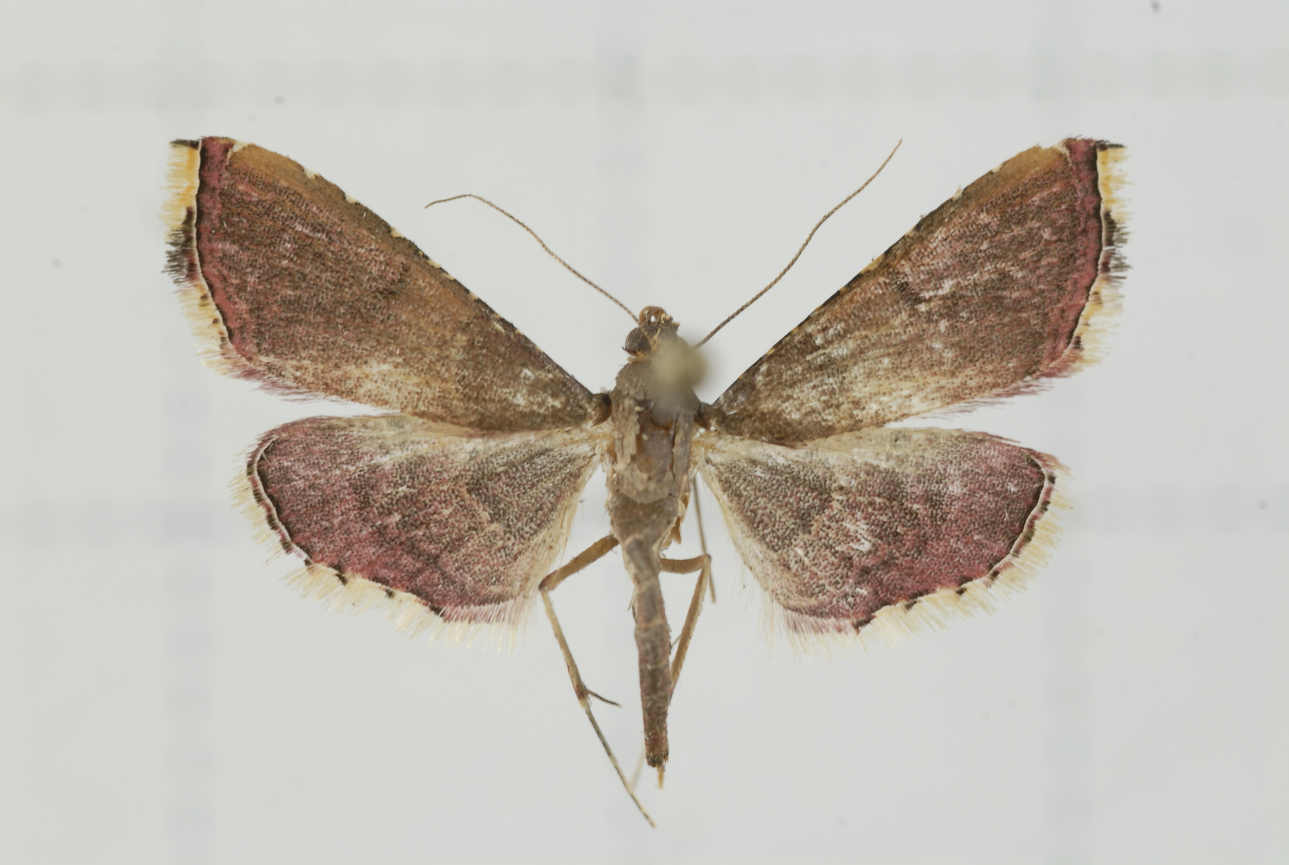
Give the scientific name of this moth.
Endotricha olivacealis
